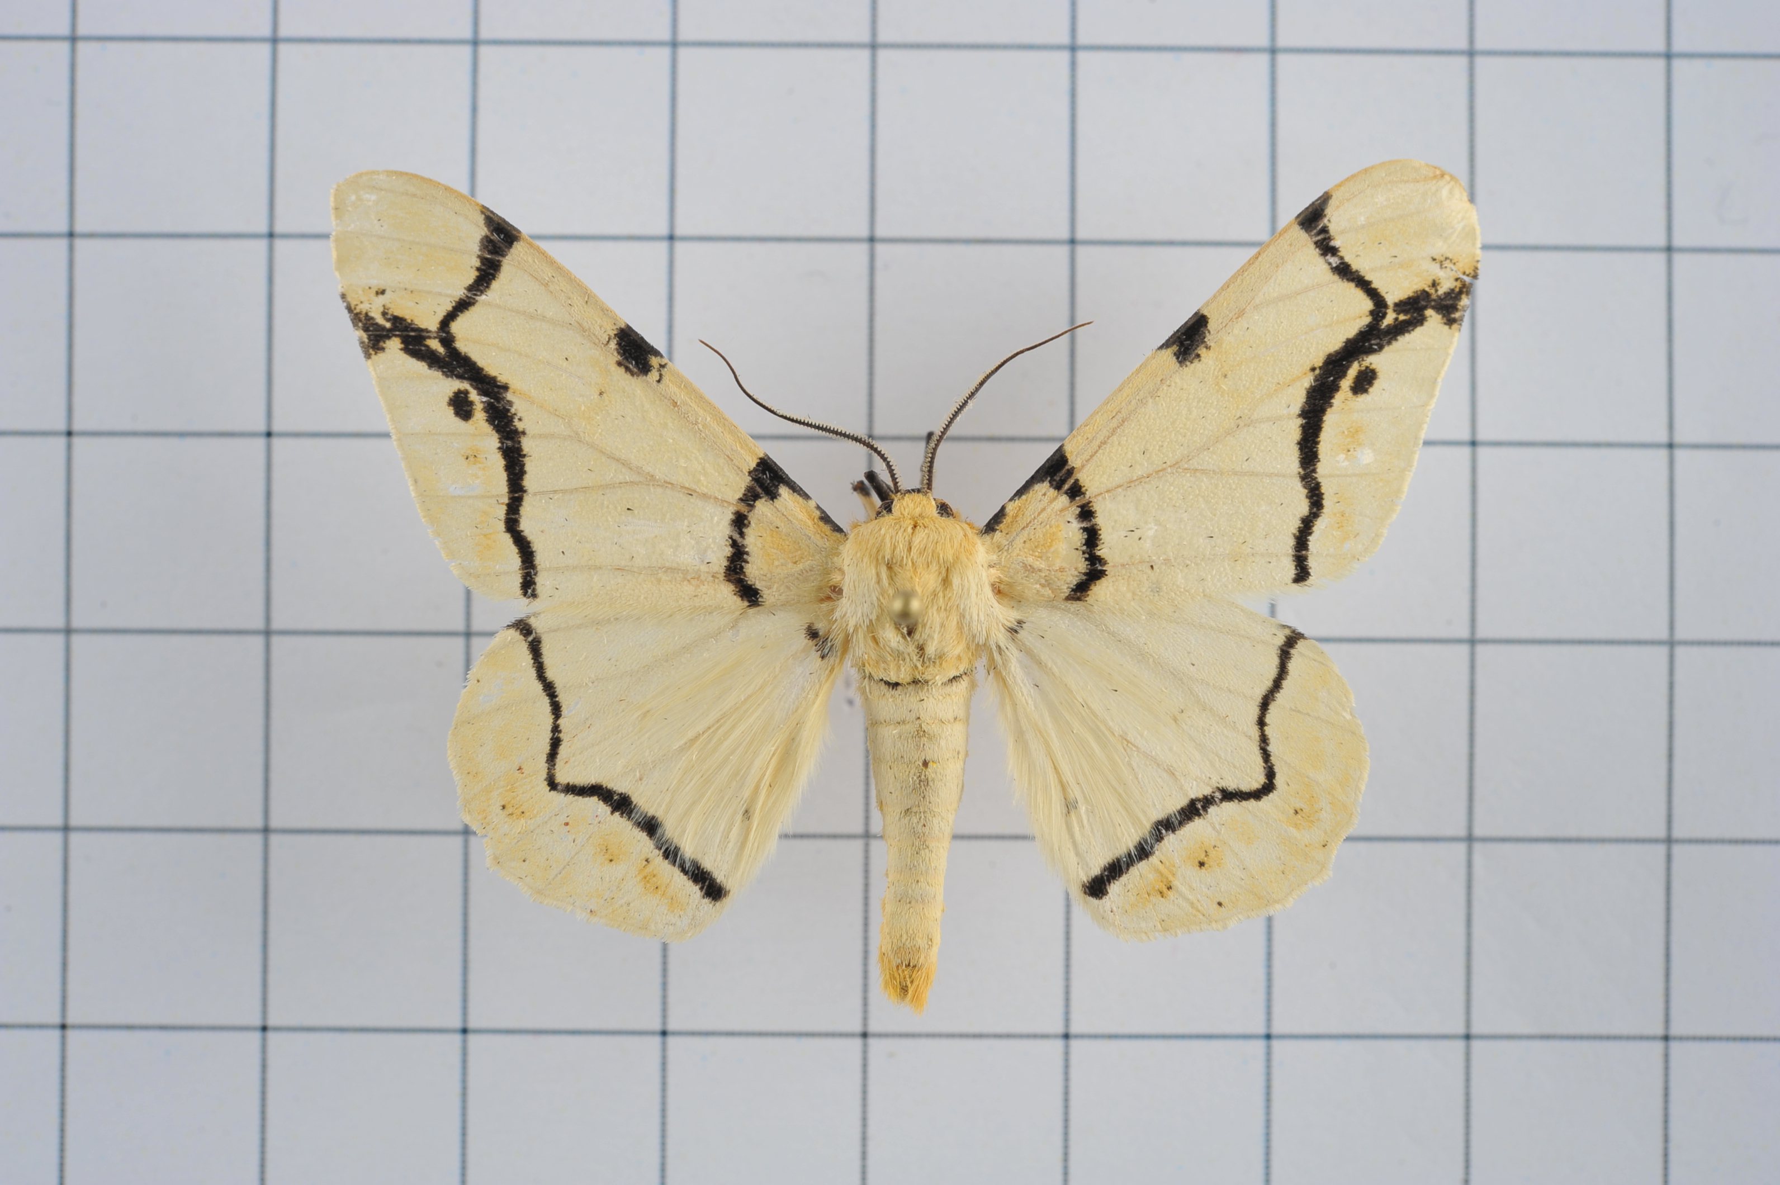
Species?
Biston perclara
